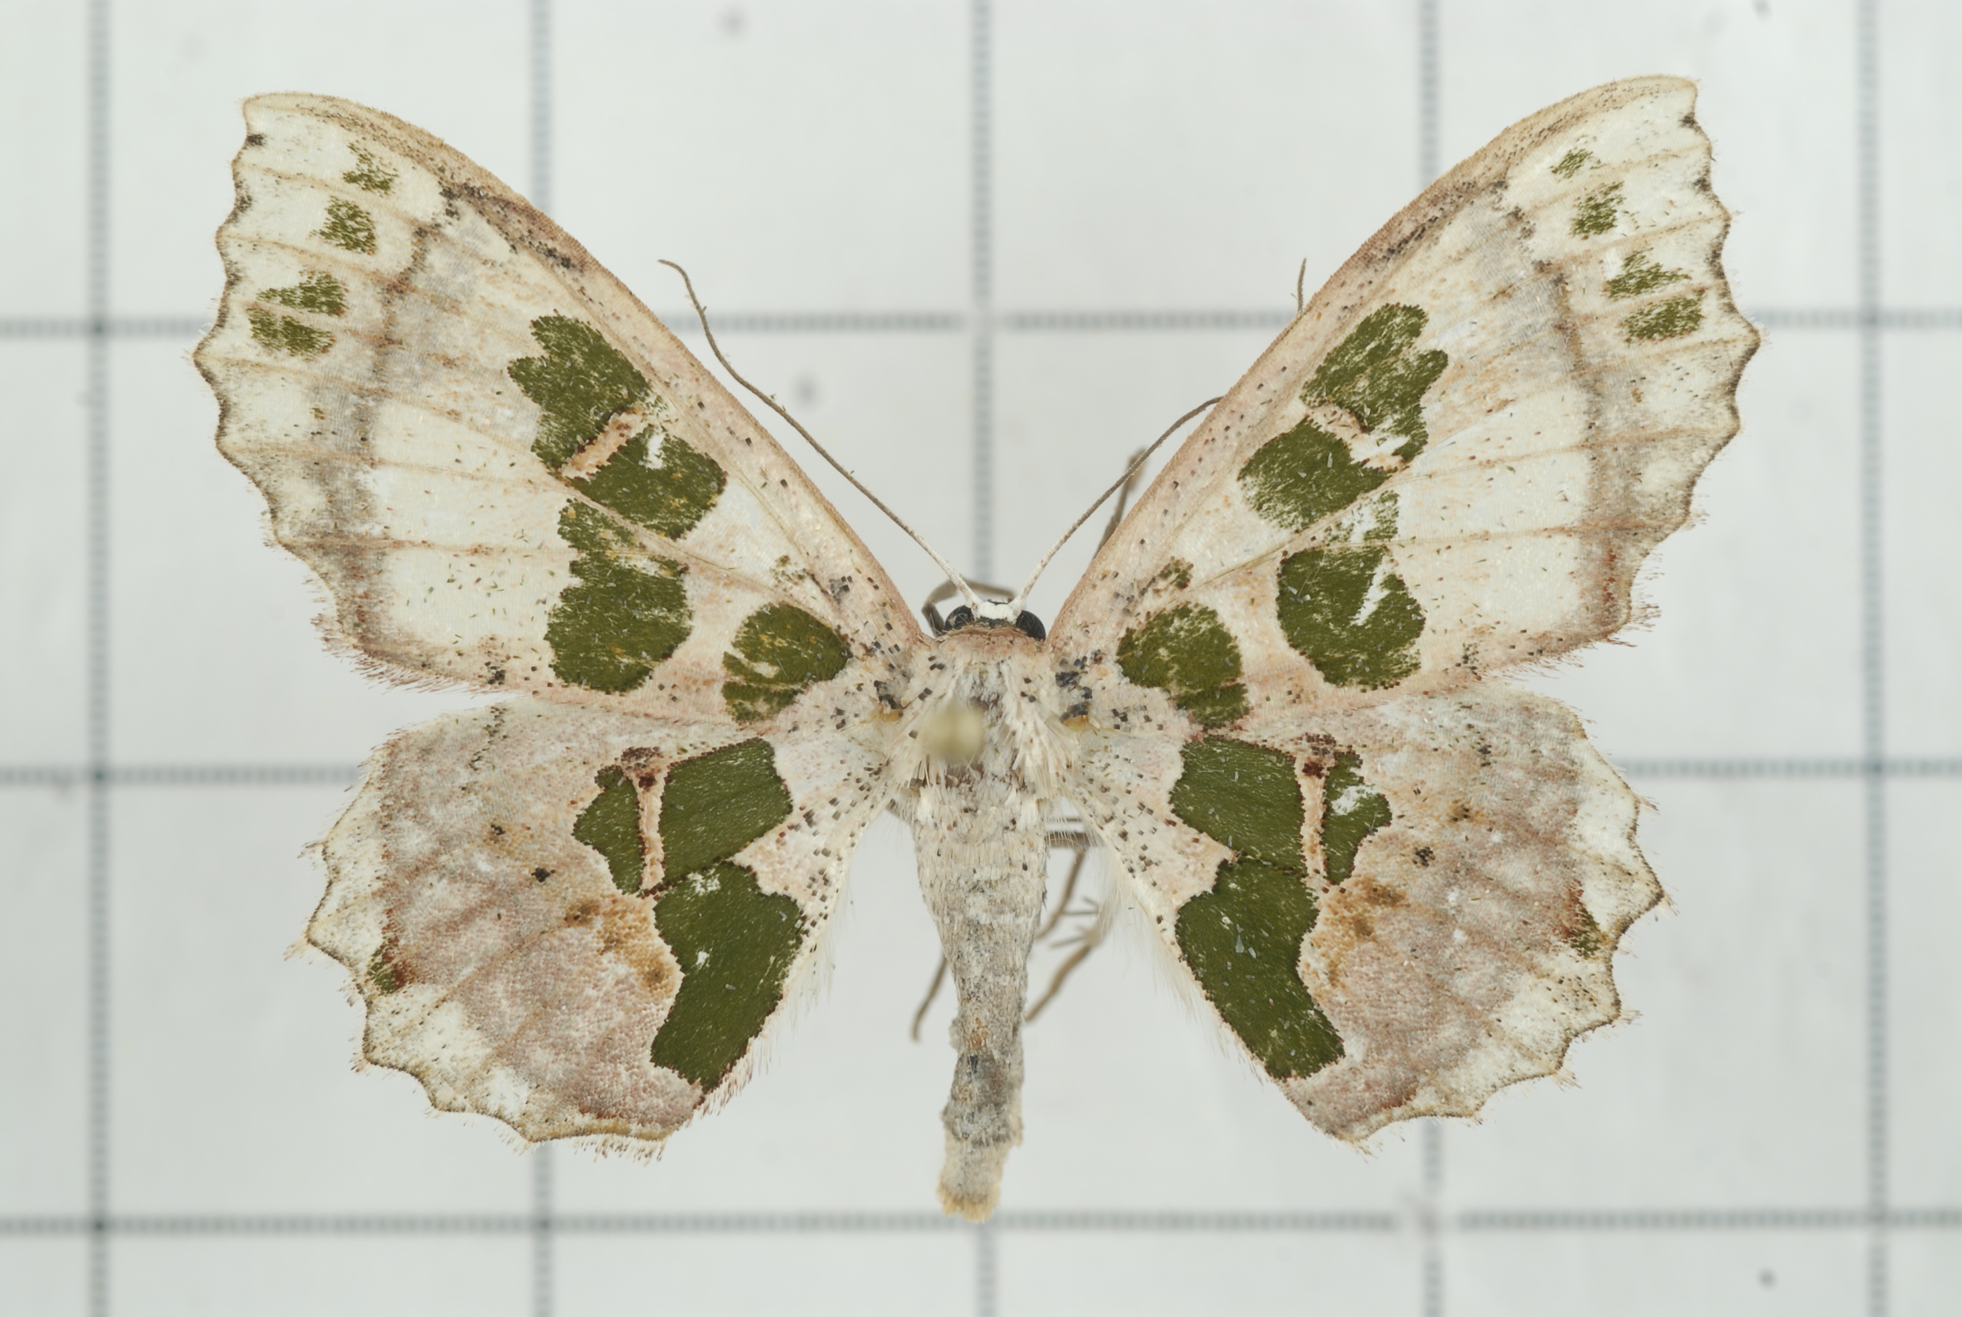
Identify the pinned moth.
Antitrygodes divisaria perturbata
